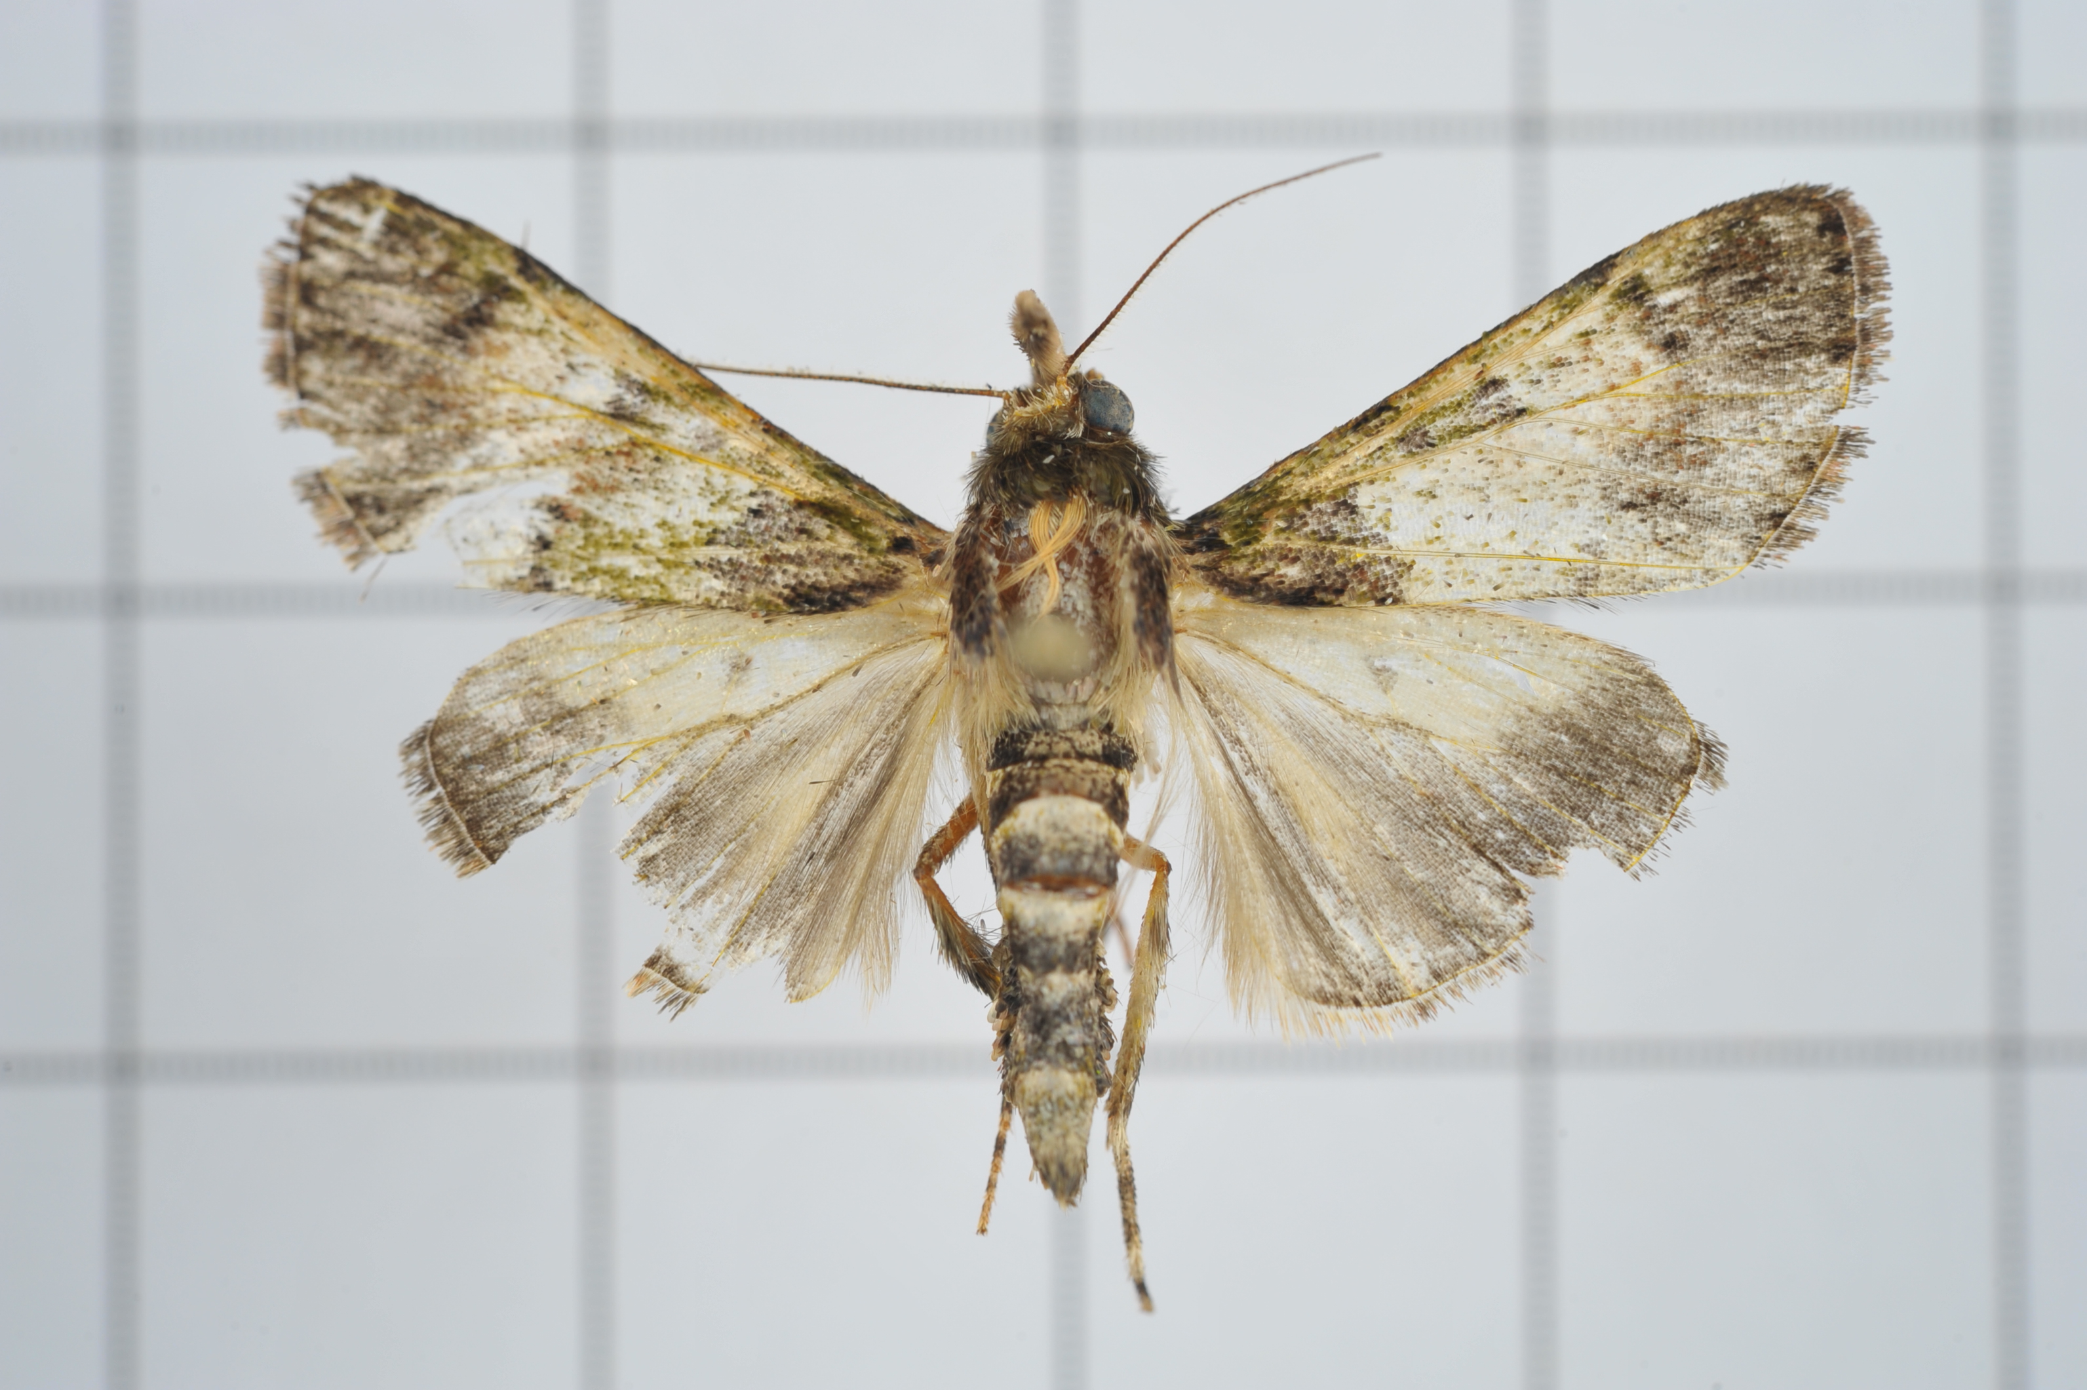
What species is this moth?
Teliphasa nubilosa
